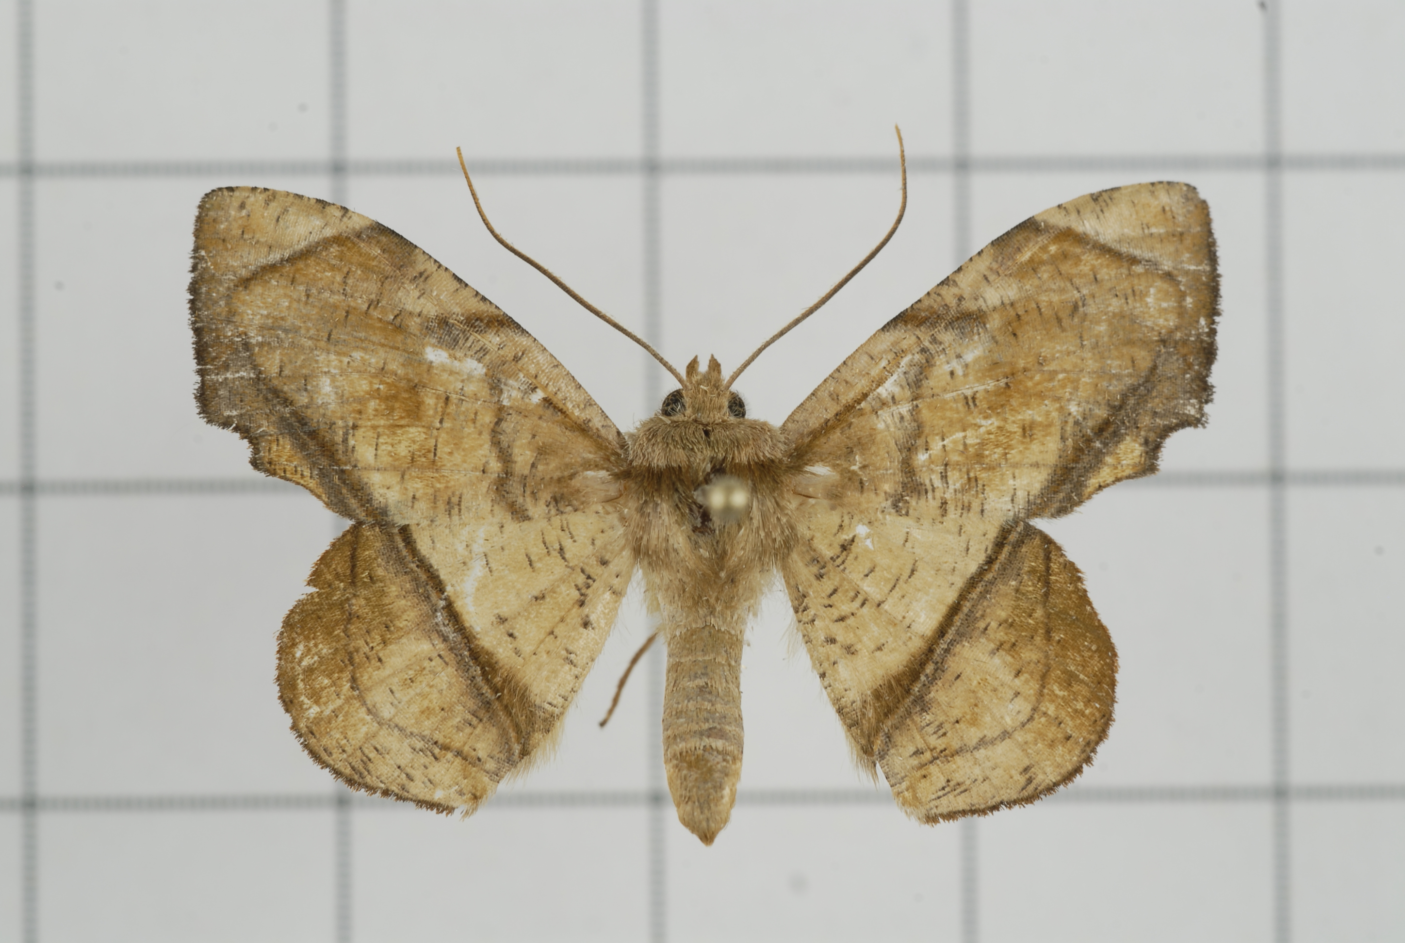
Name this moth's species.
Fascellina subsignata
